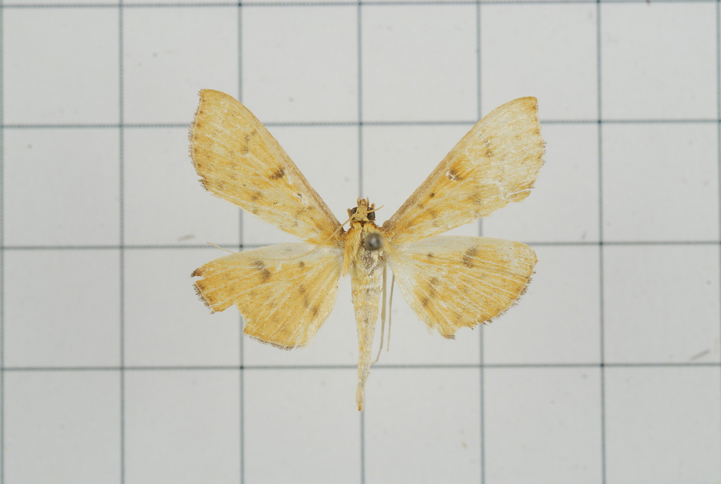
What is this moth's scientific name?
Caldubotys caldusalis
